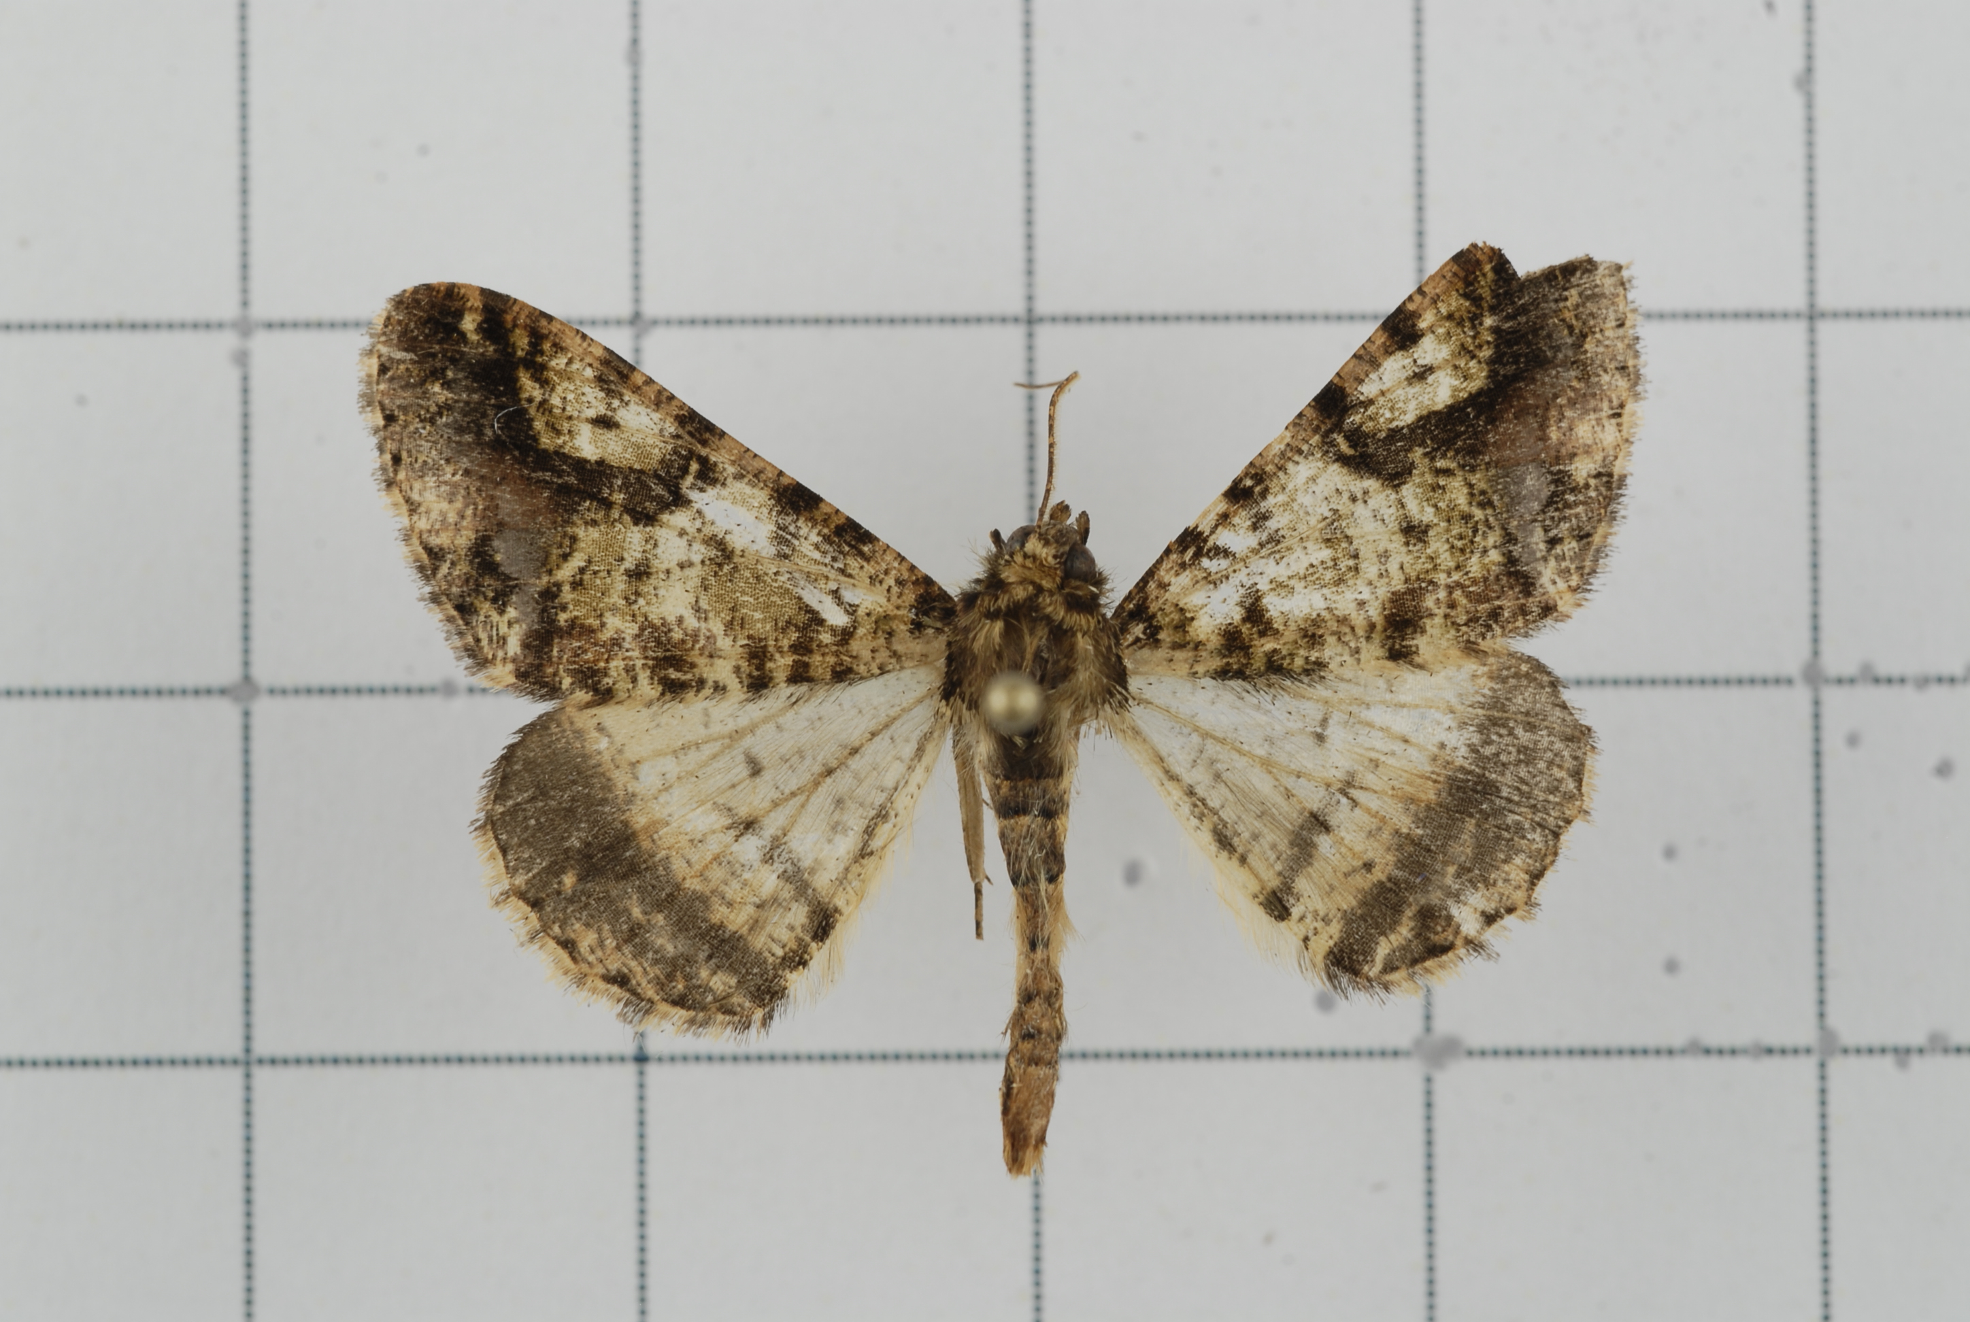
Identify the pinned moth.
Gasterocome pannosaria orta
